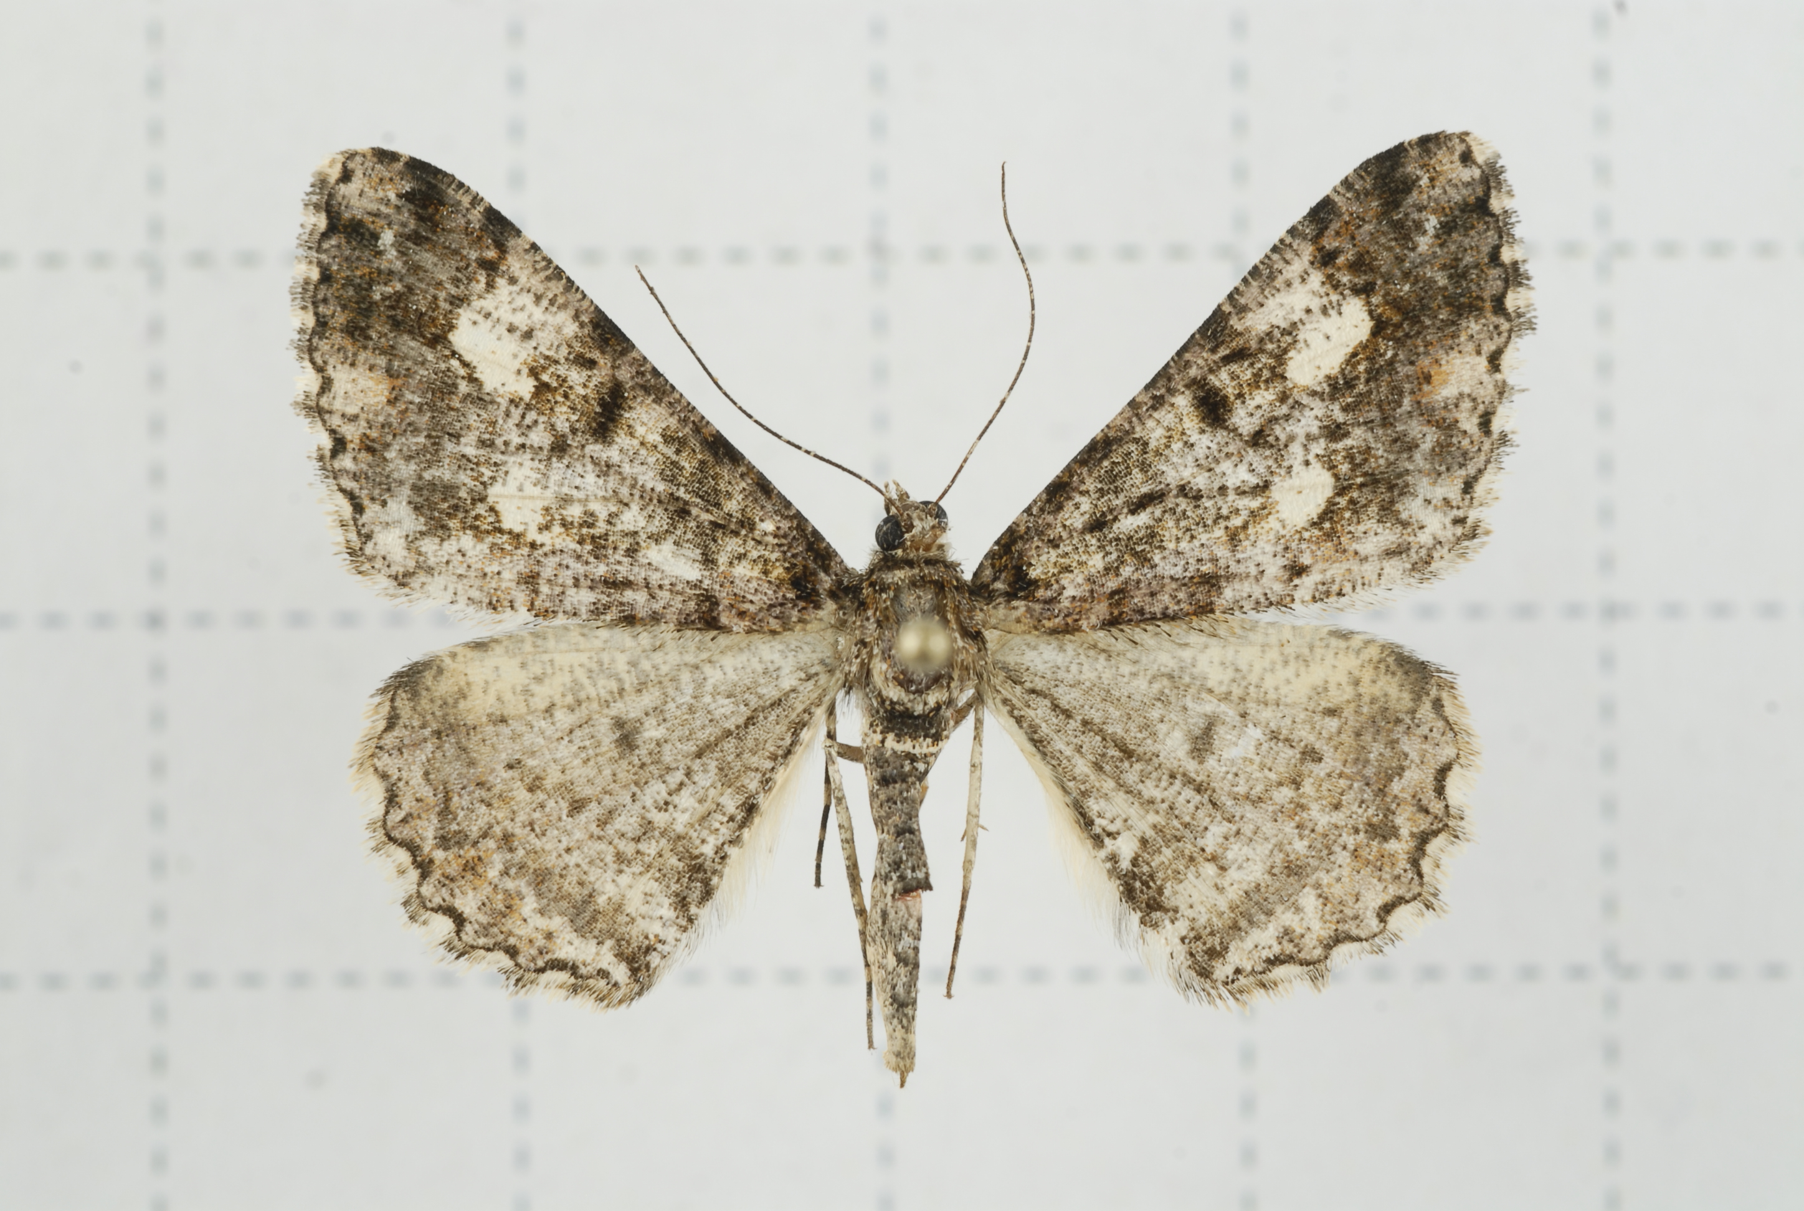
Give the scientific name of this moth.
Alcis taiwanovariegata
